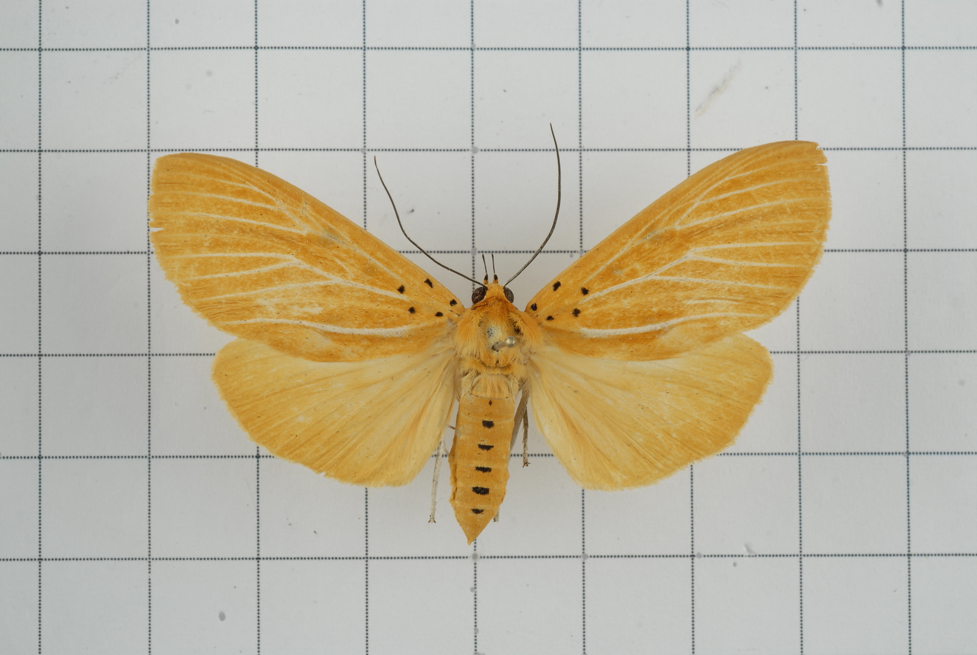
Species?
Asota egens confinis
